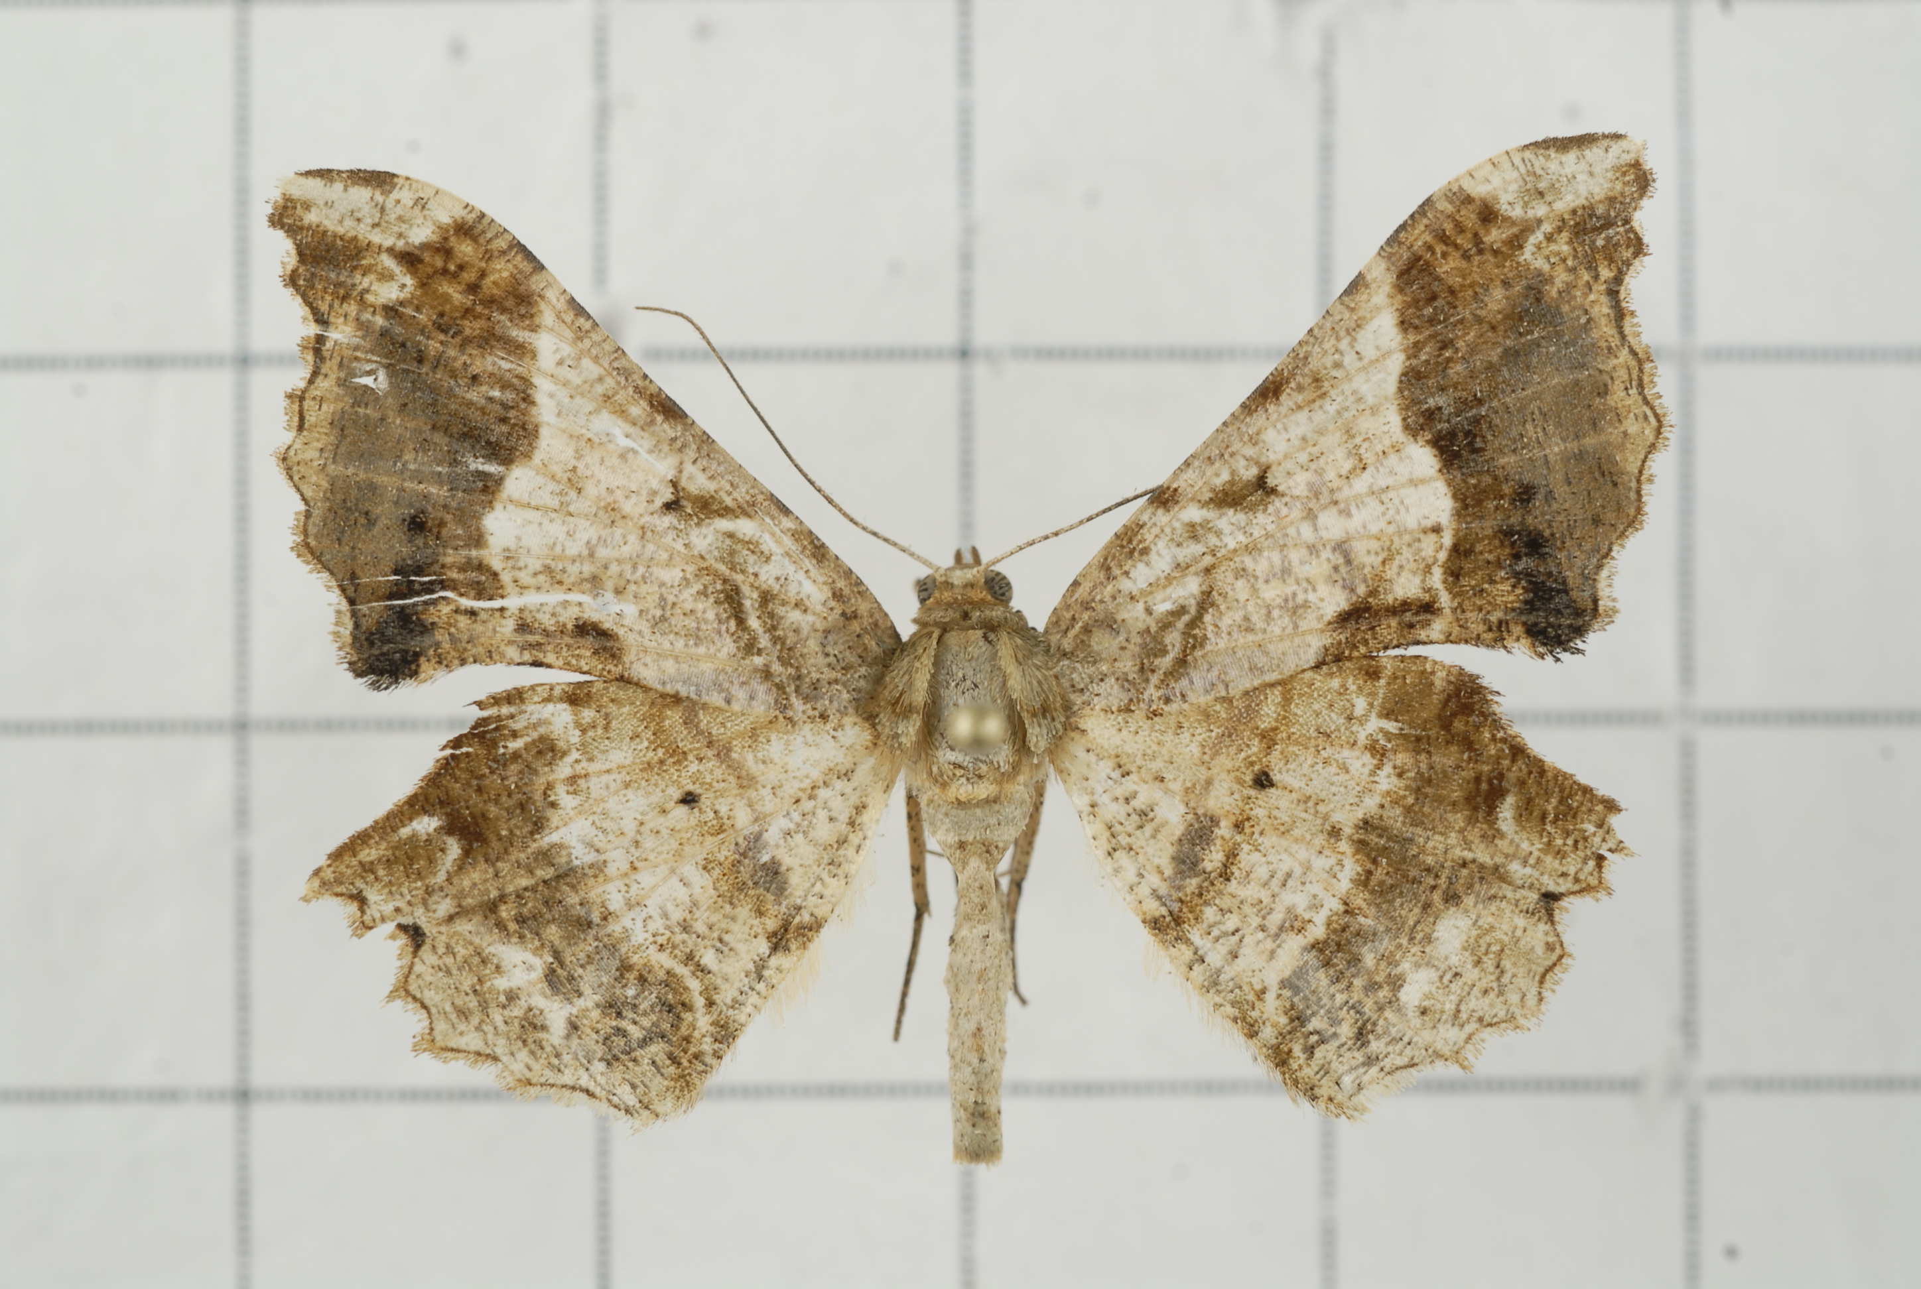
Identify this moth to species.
Krananda oliveomarginata
